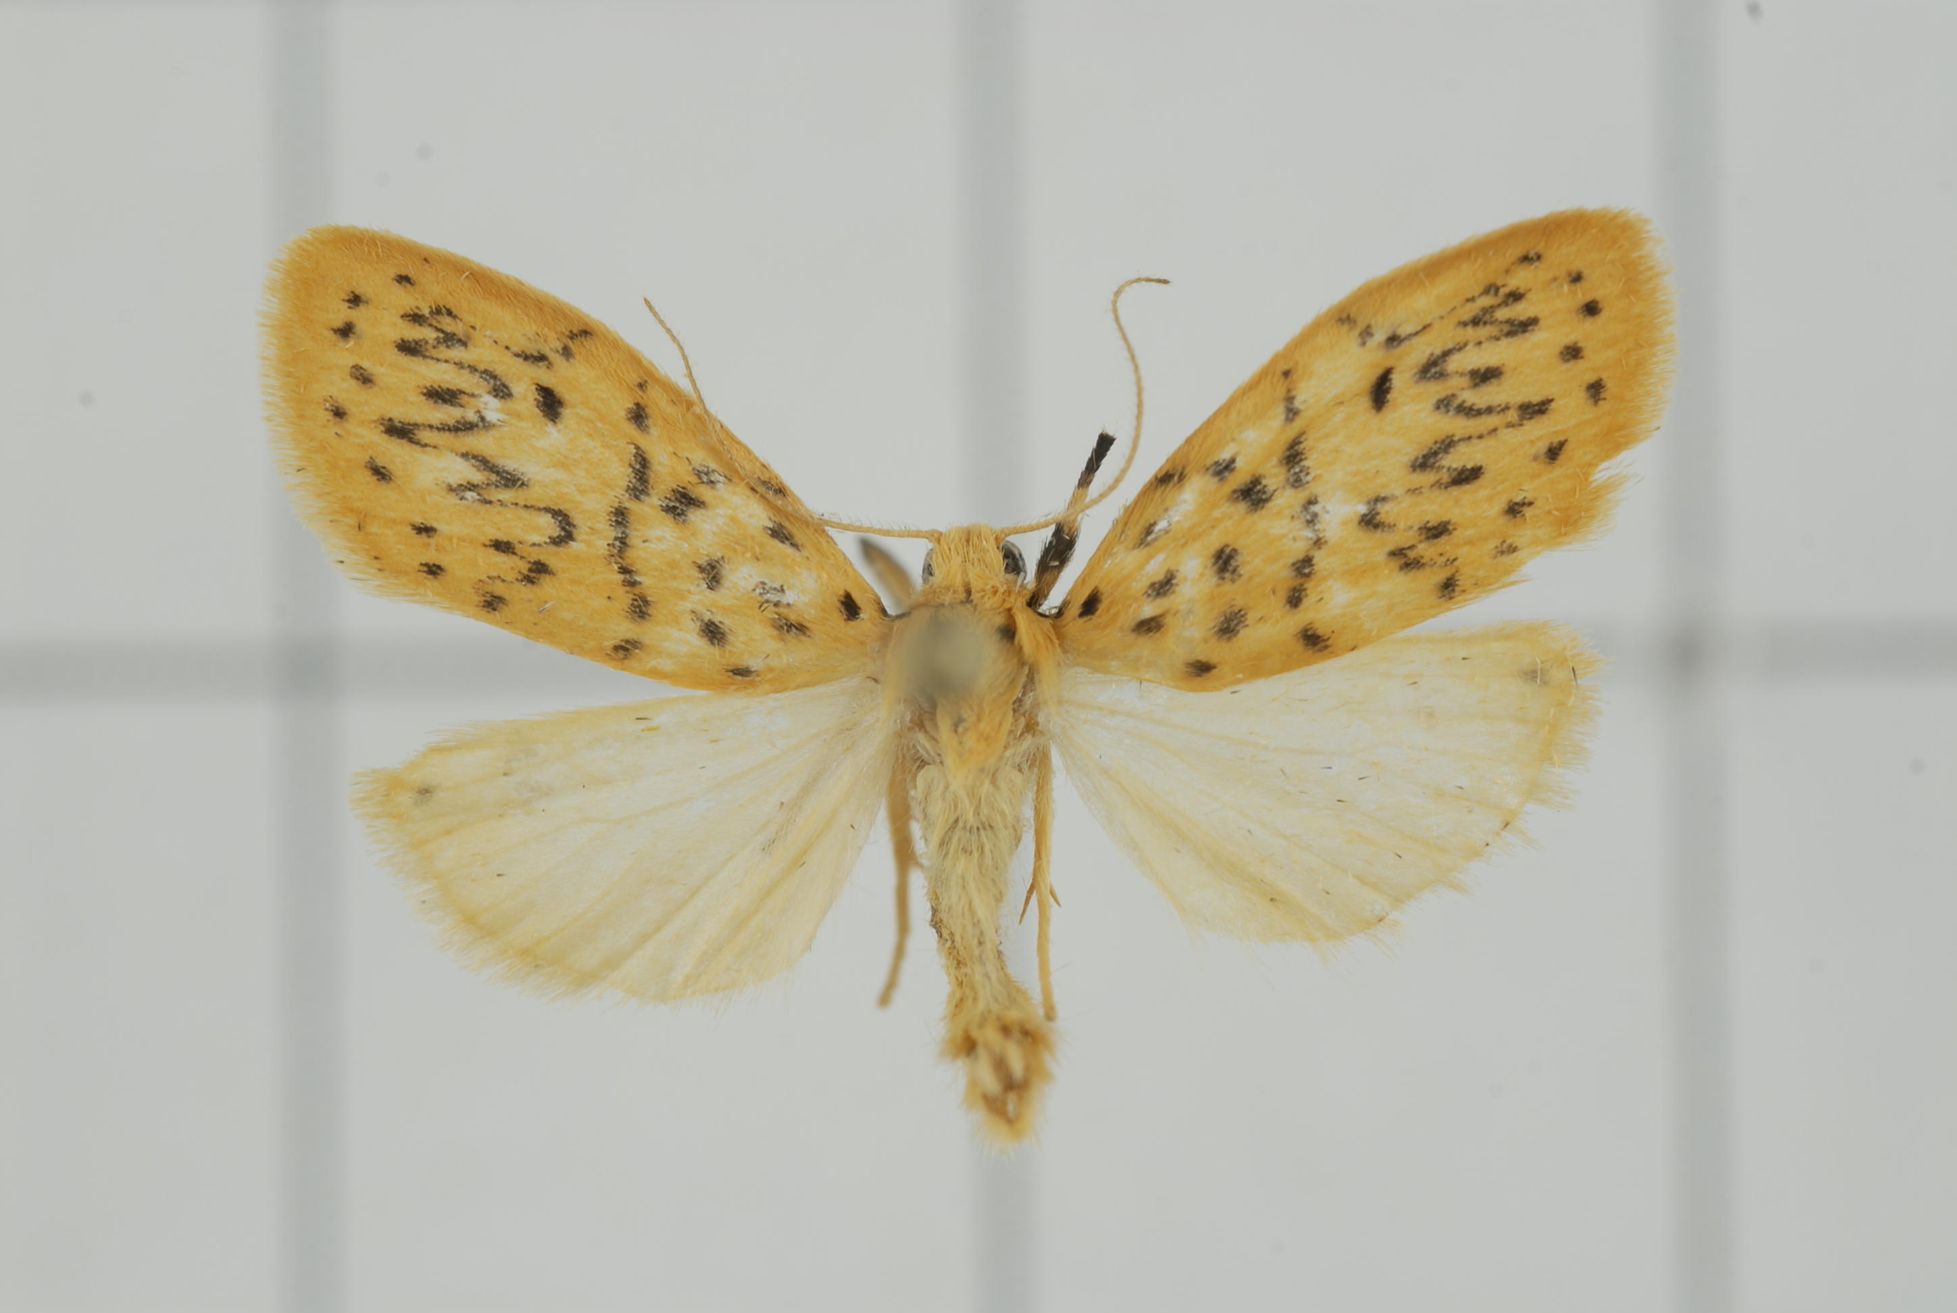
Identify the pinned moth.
Huangilene kutzscheri
